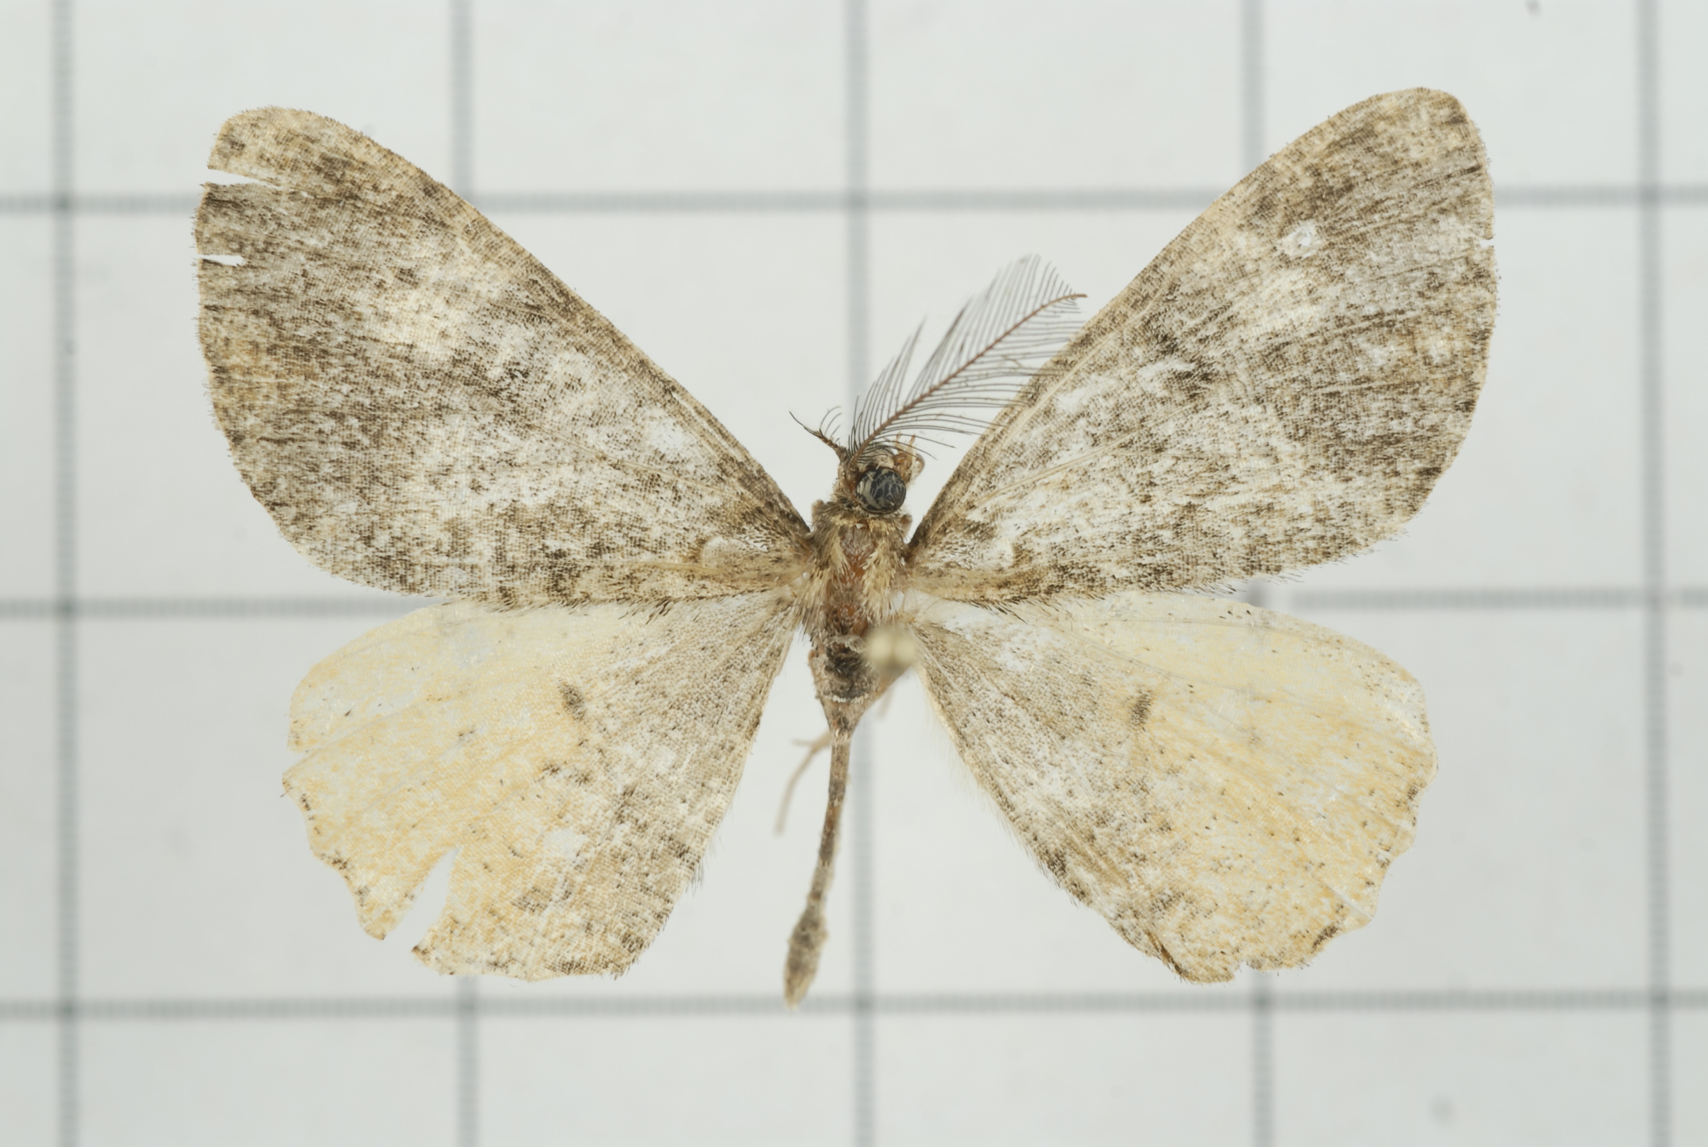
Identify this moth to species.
Alcis postlurida
